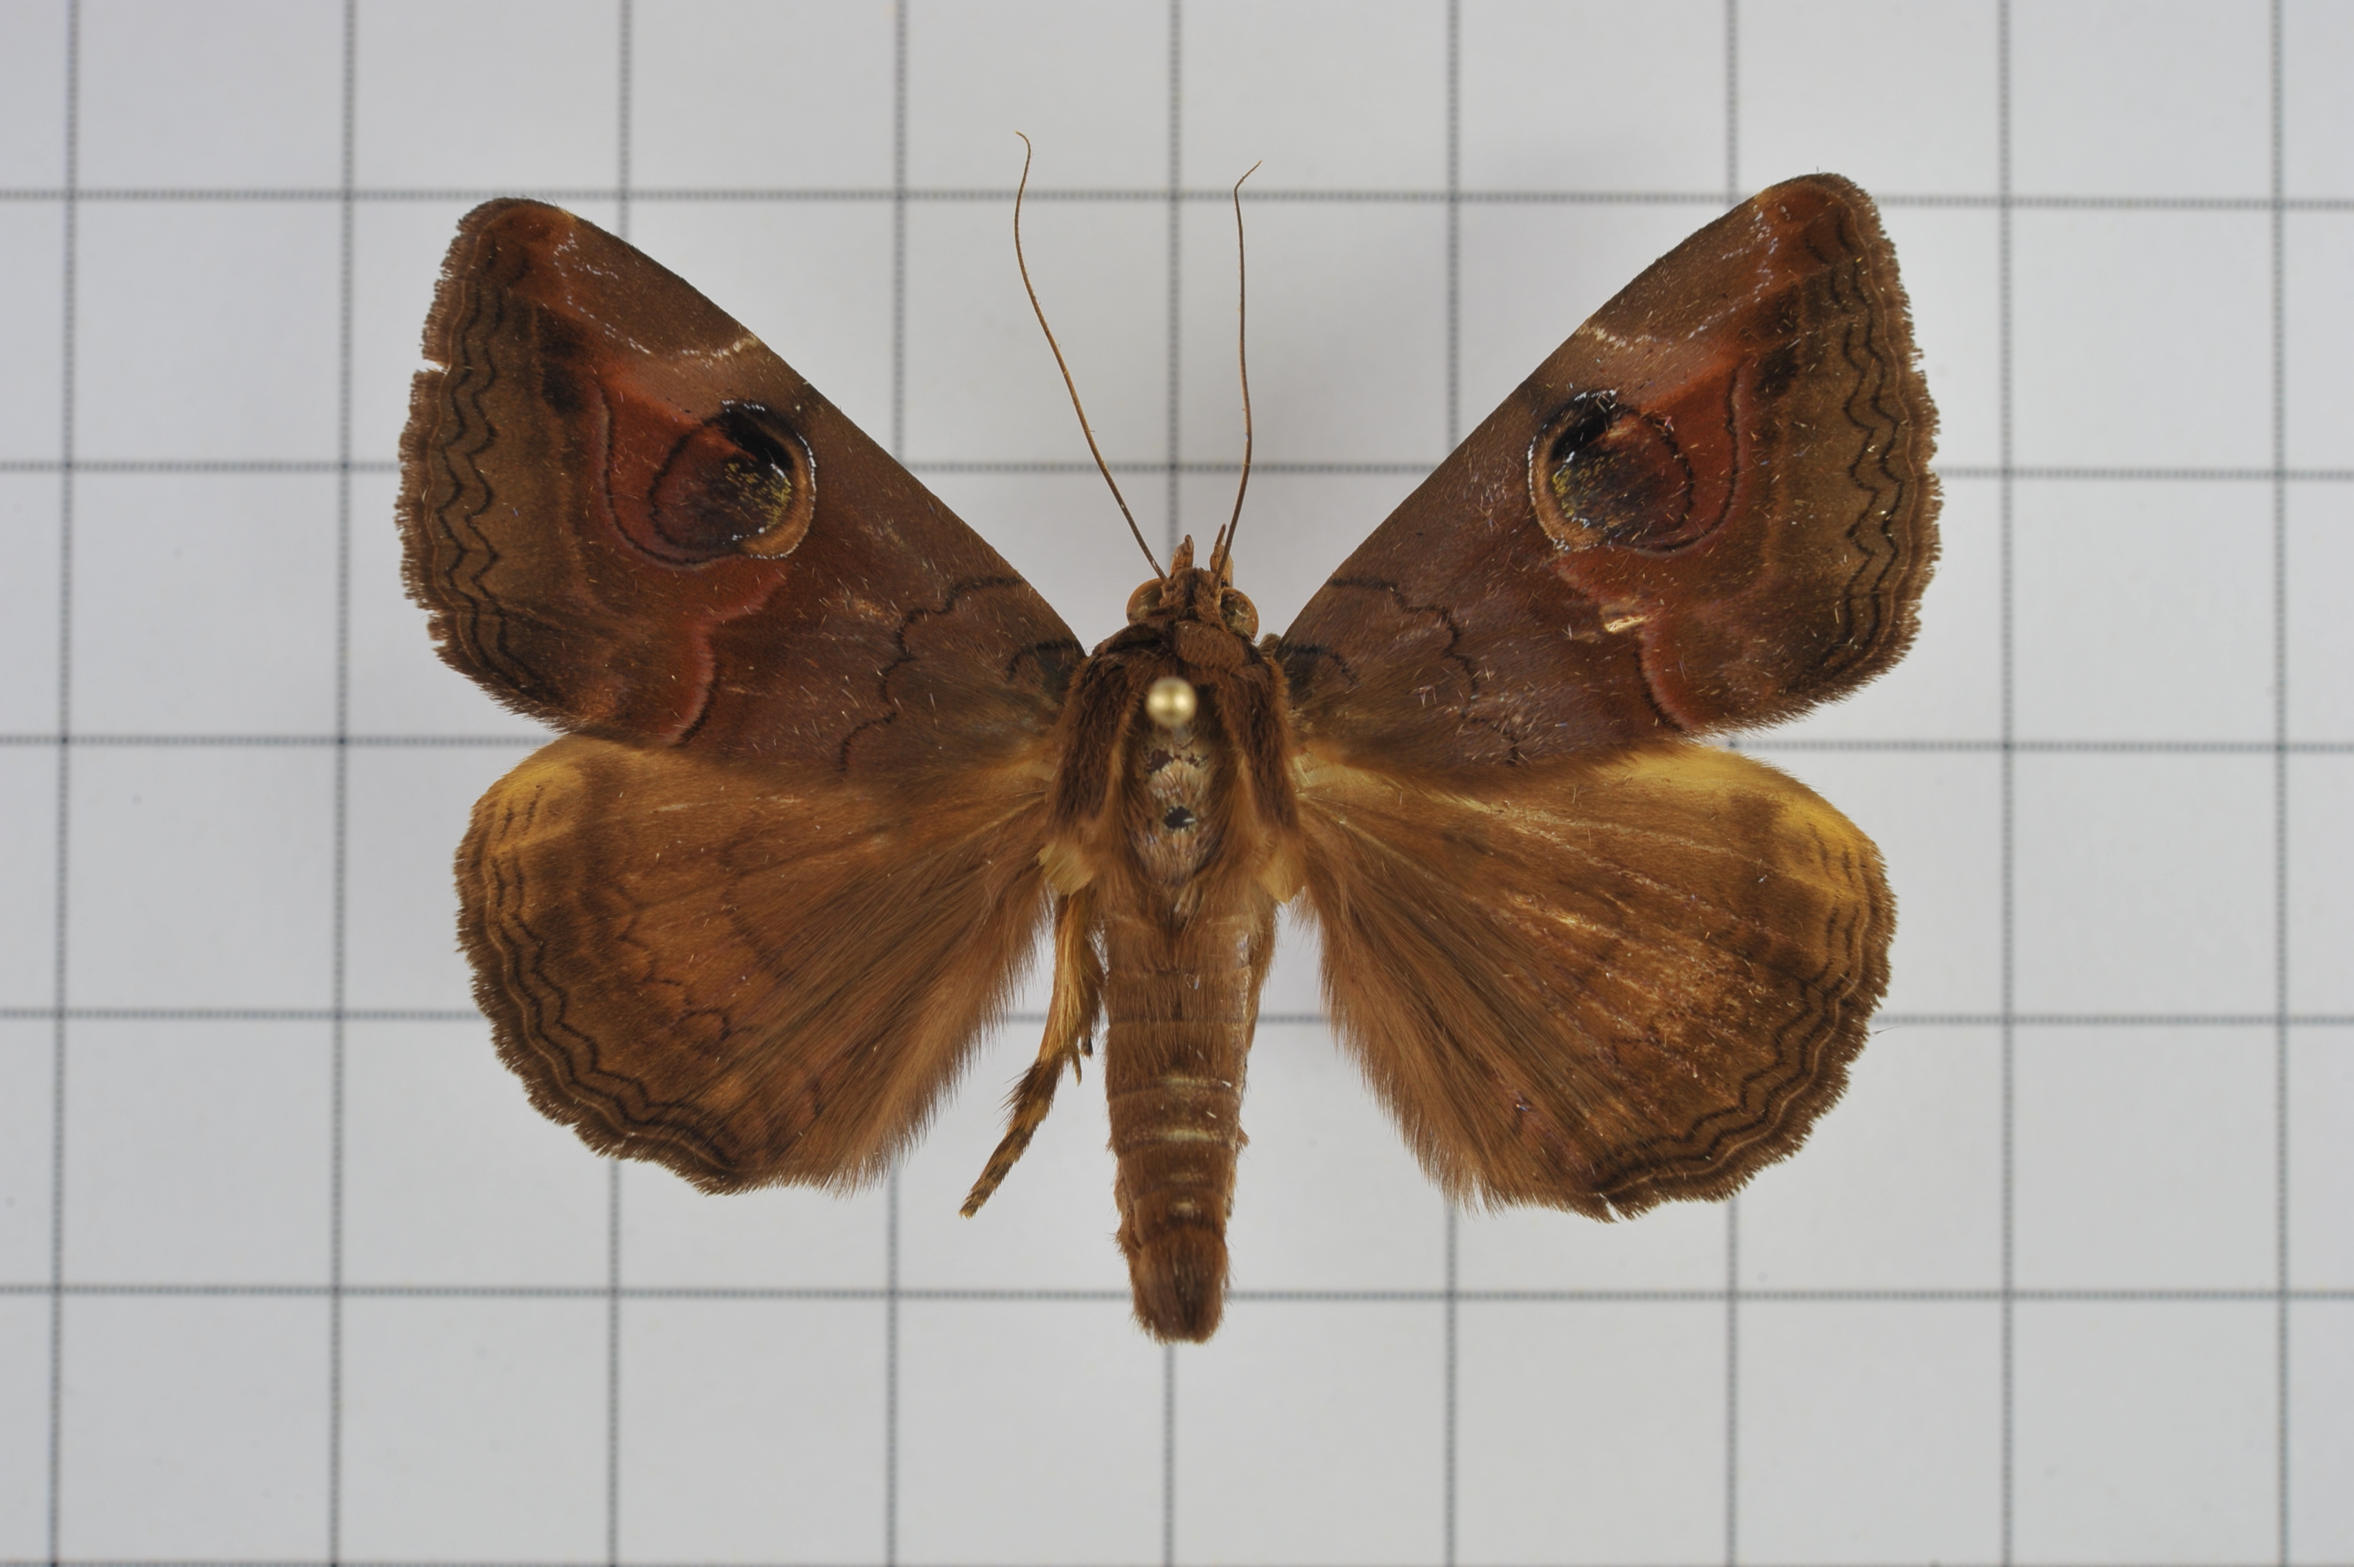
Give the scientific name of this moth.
Ommatophora luminosa
